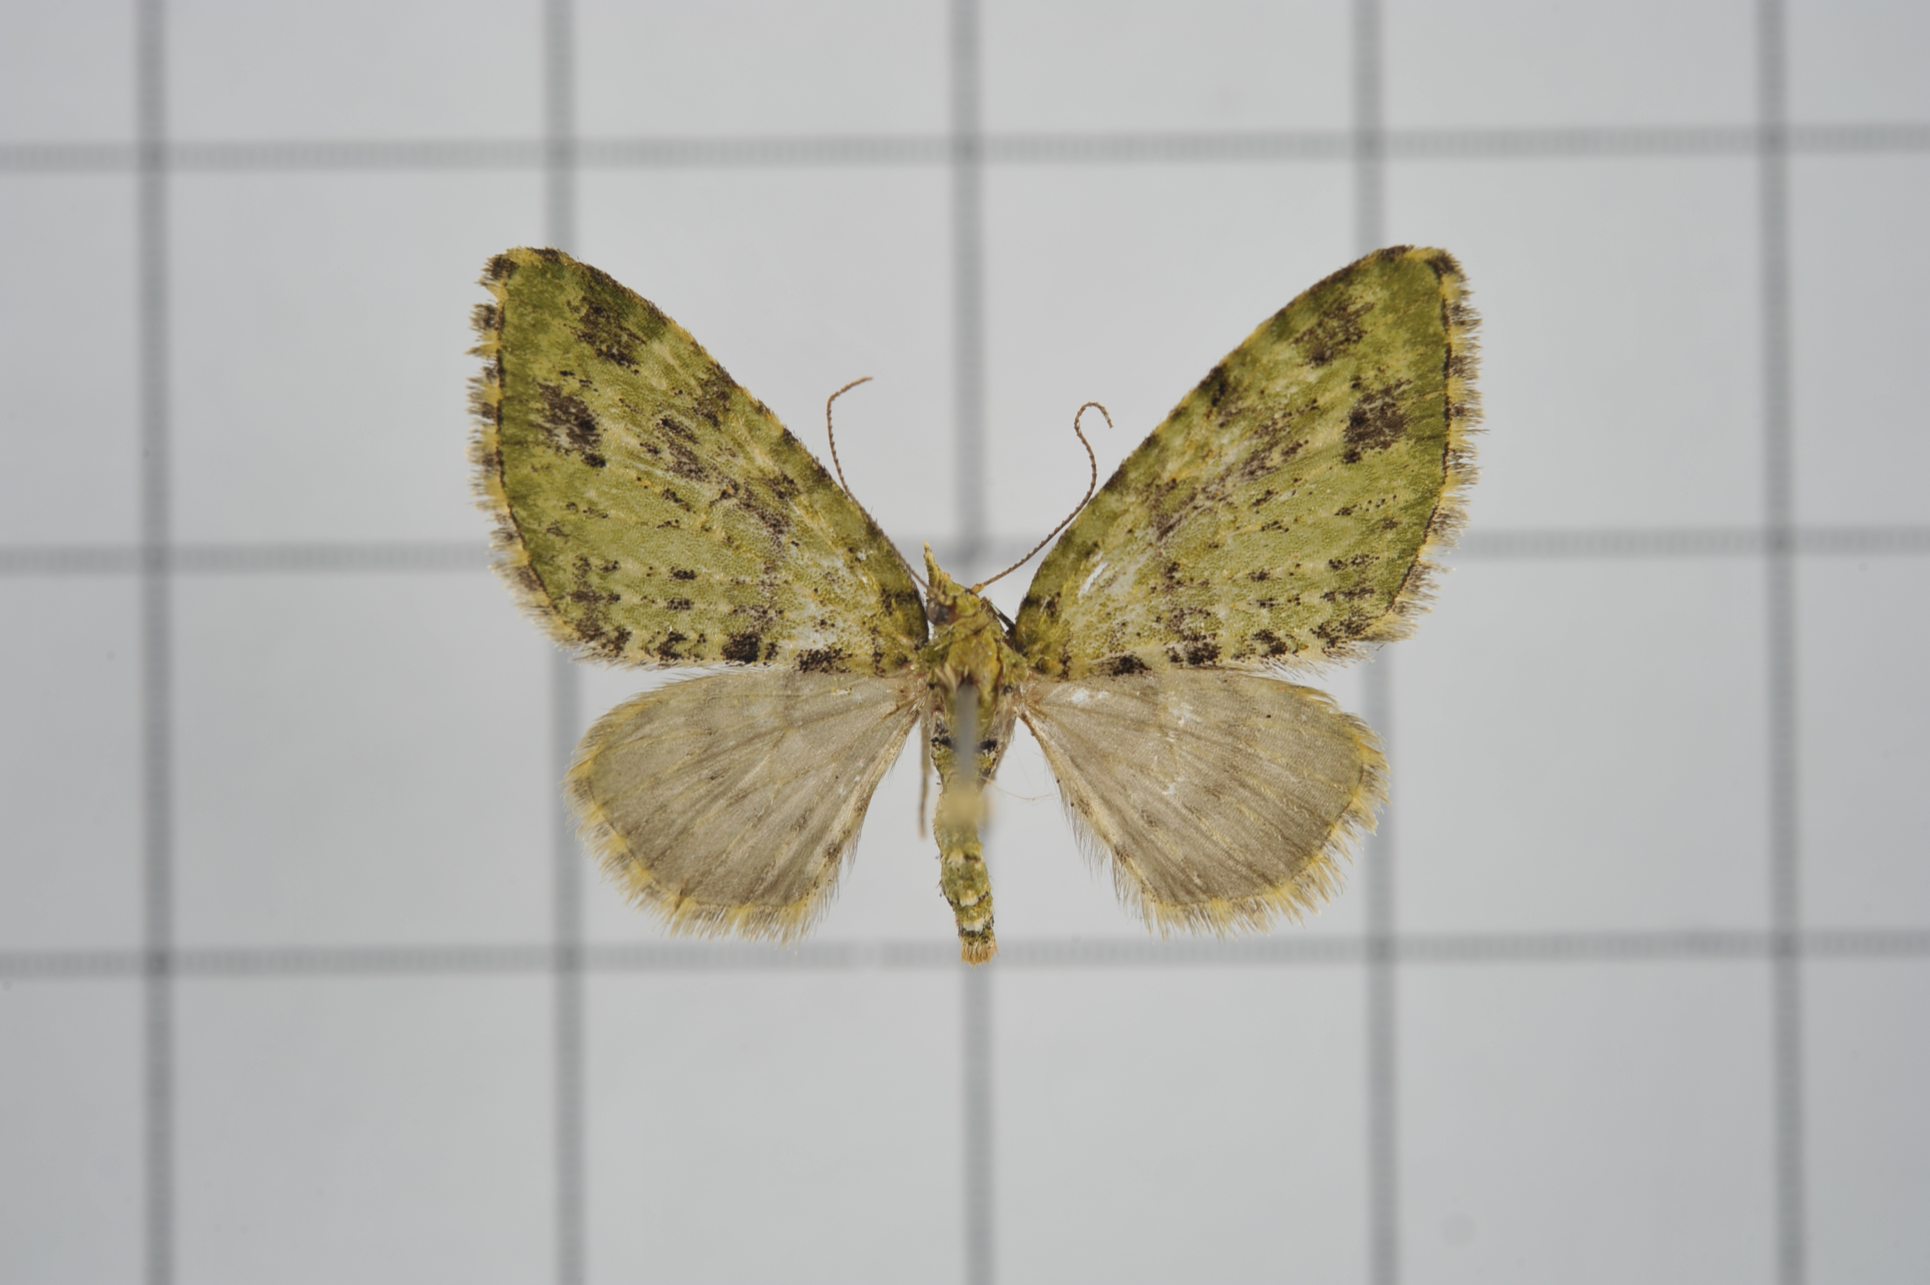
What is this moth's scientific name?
Chloroclystis blanda
